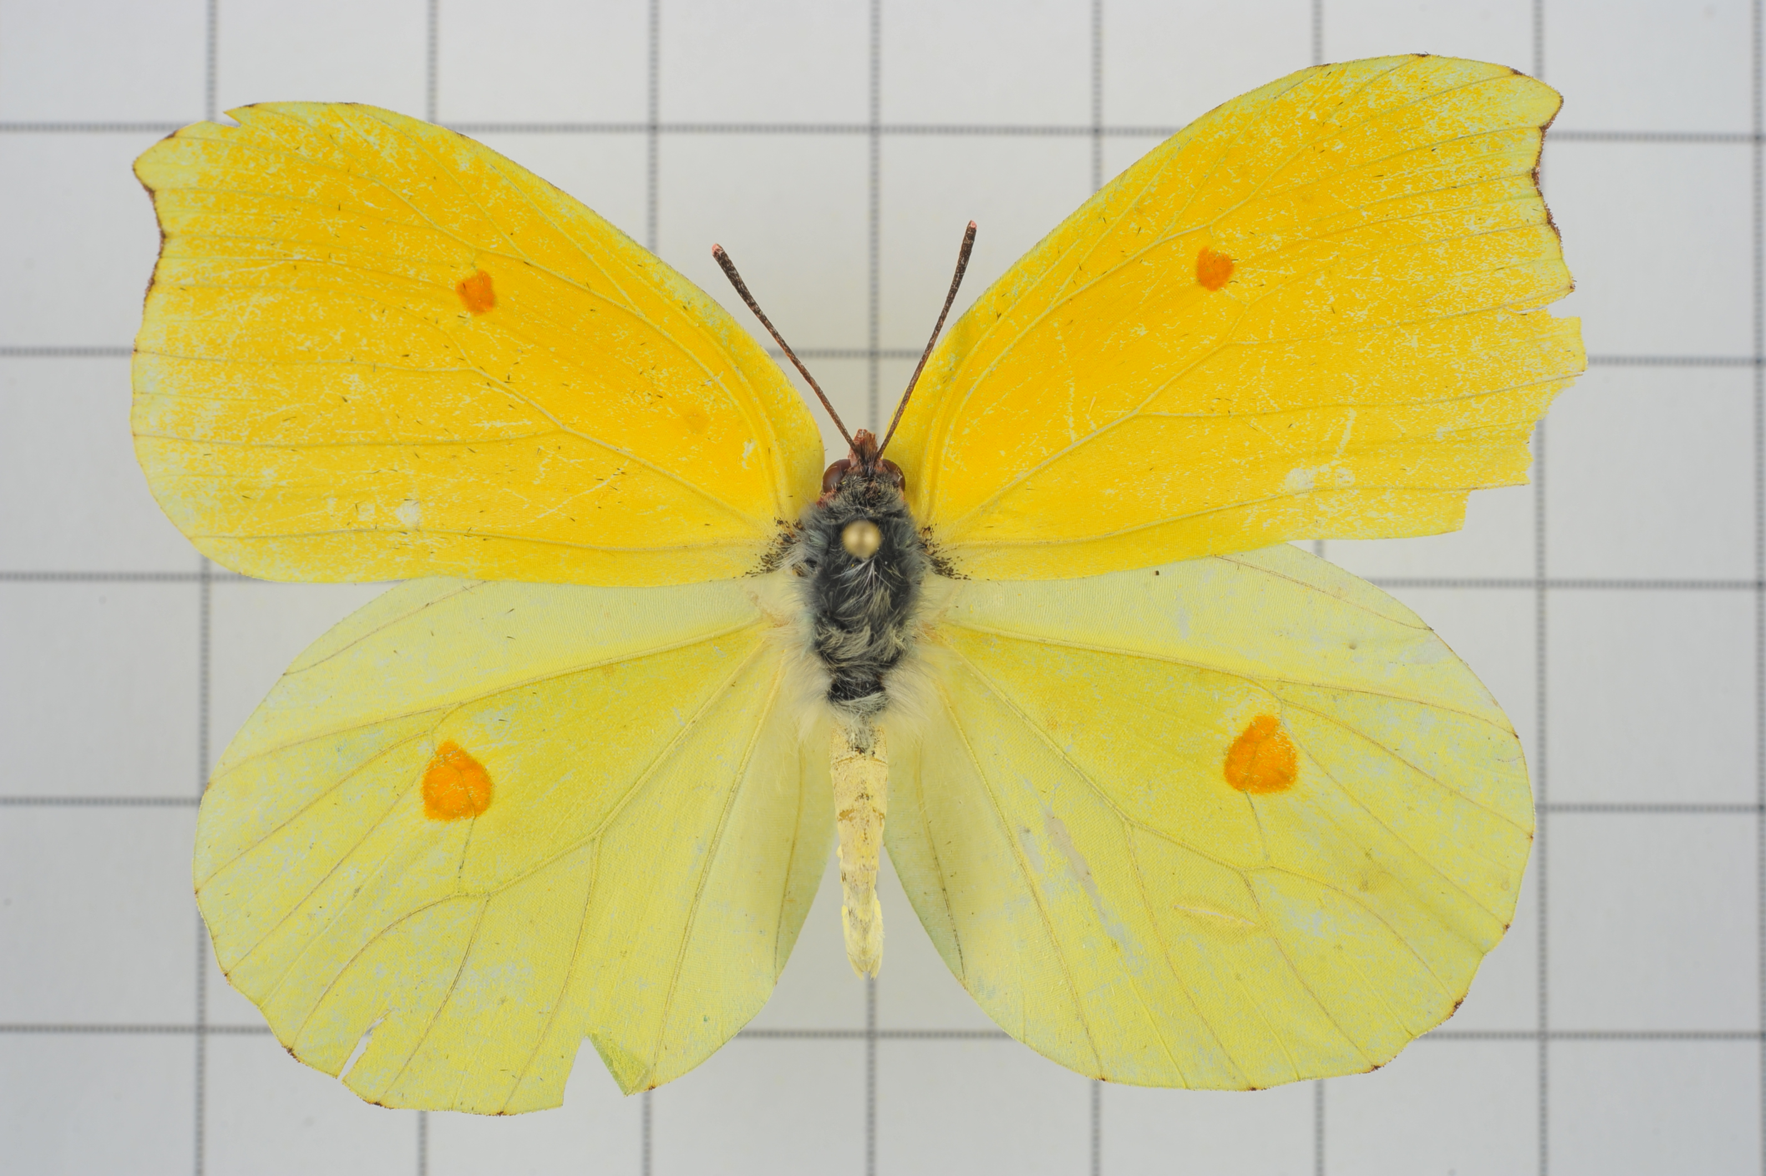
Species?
Gonepteryx amintha formosana
